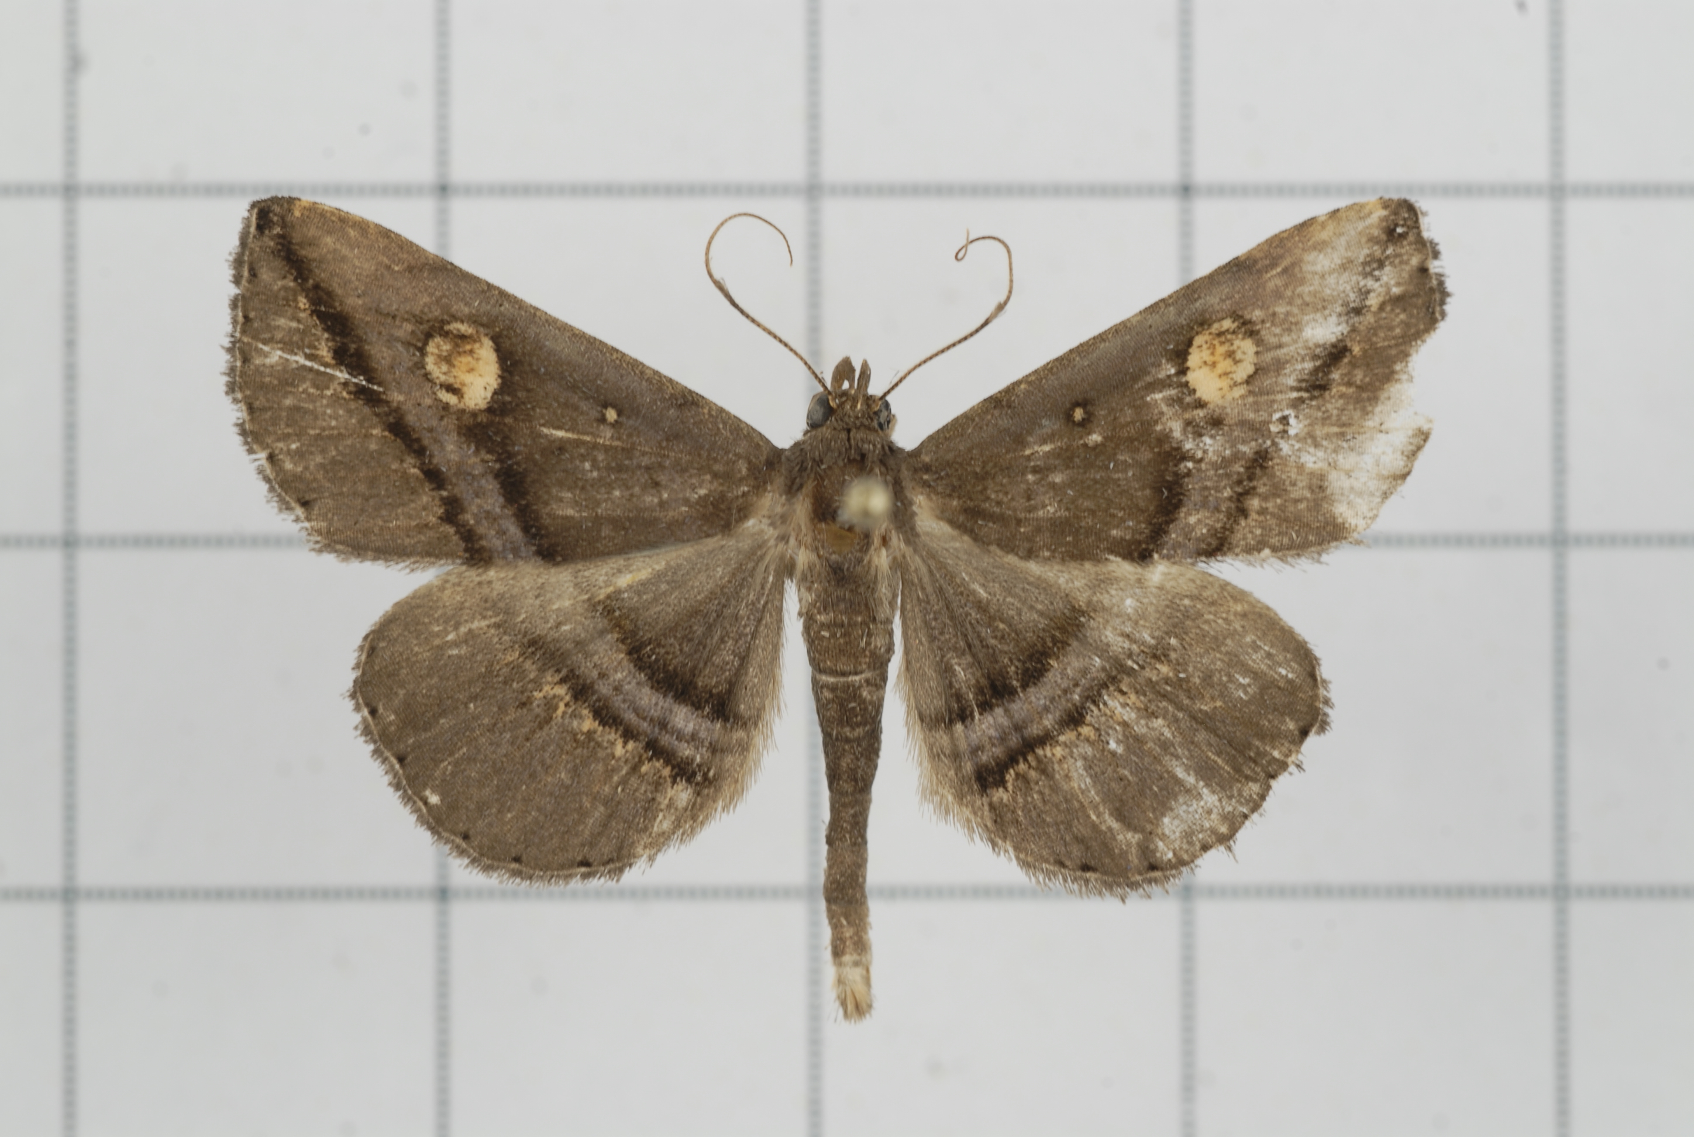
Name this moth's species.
Hadennia ochreistigma
